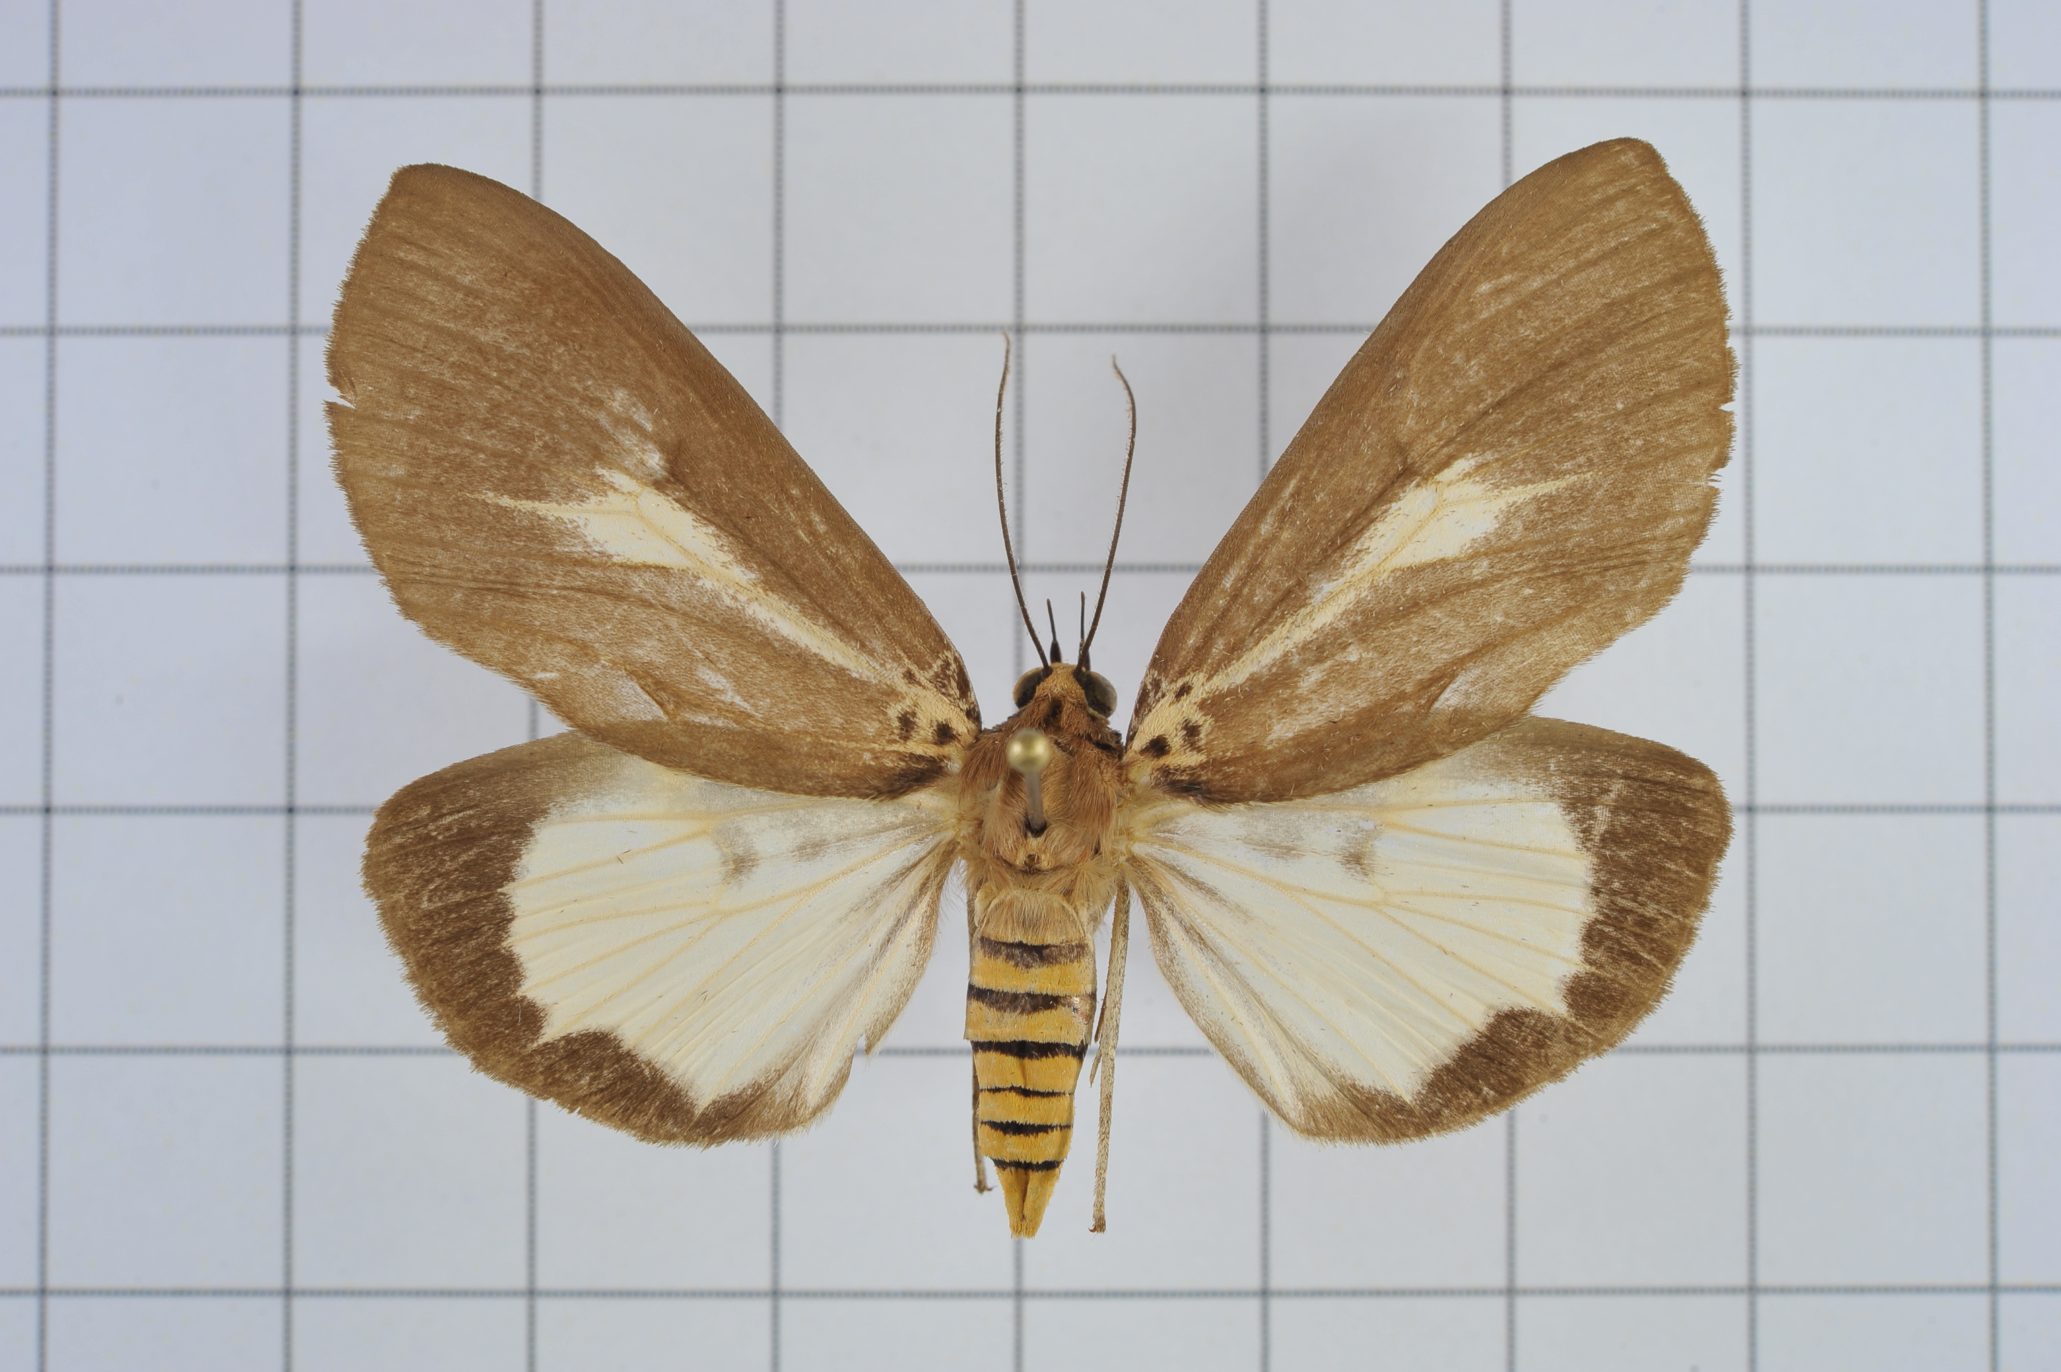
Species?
Asota heliconia zebrina
